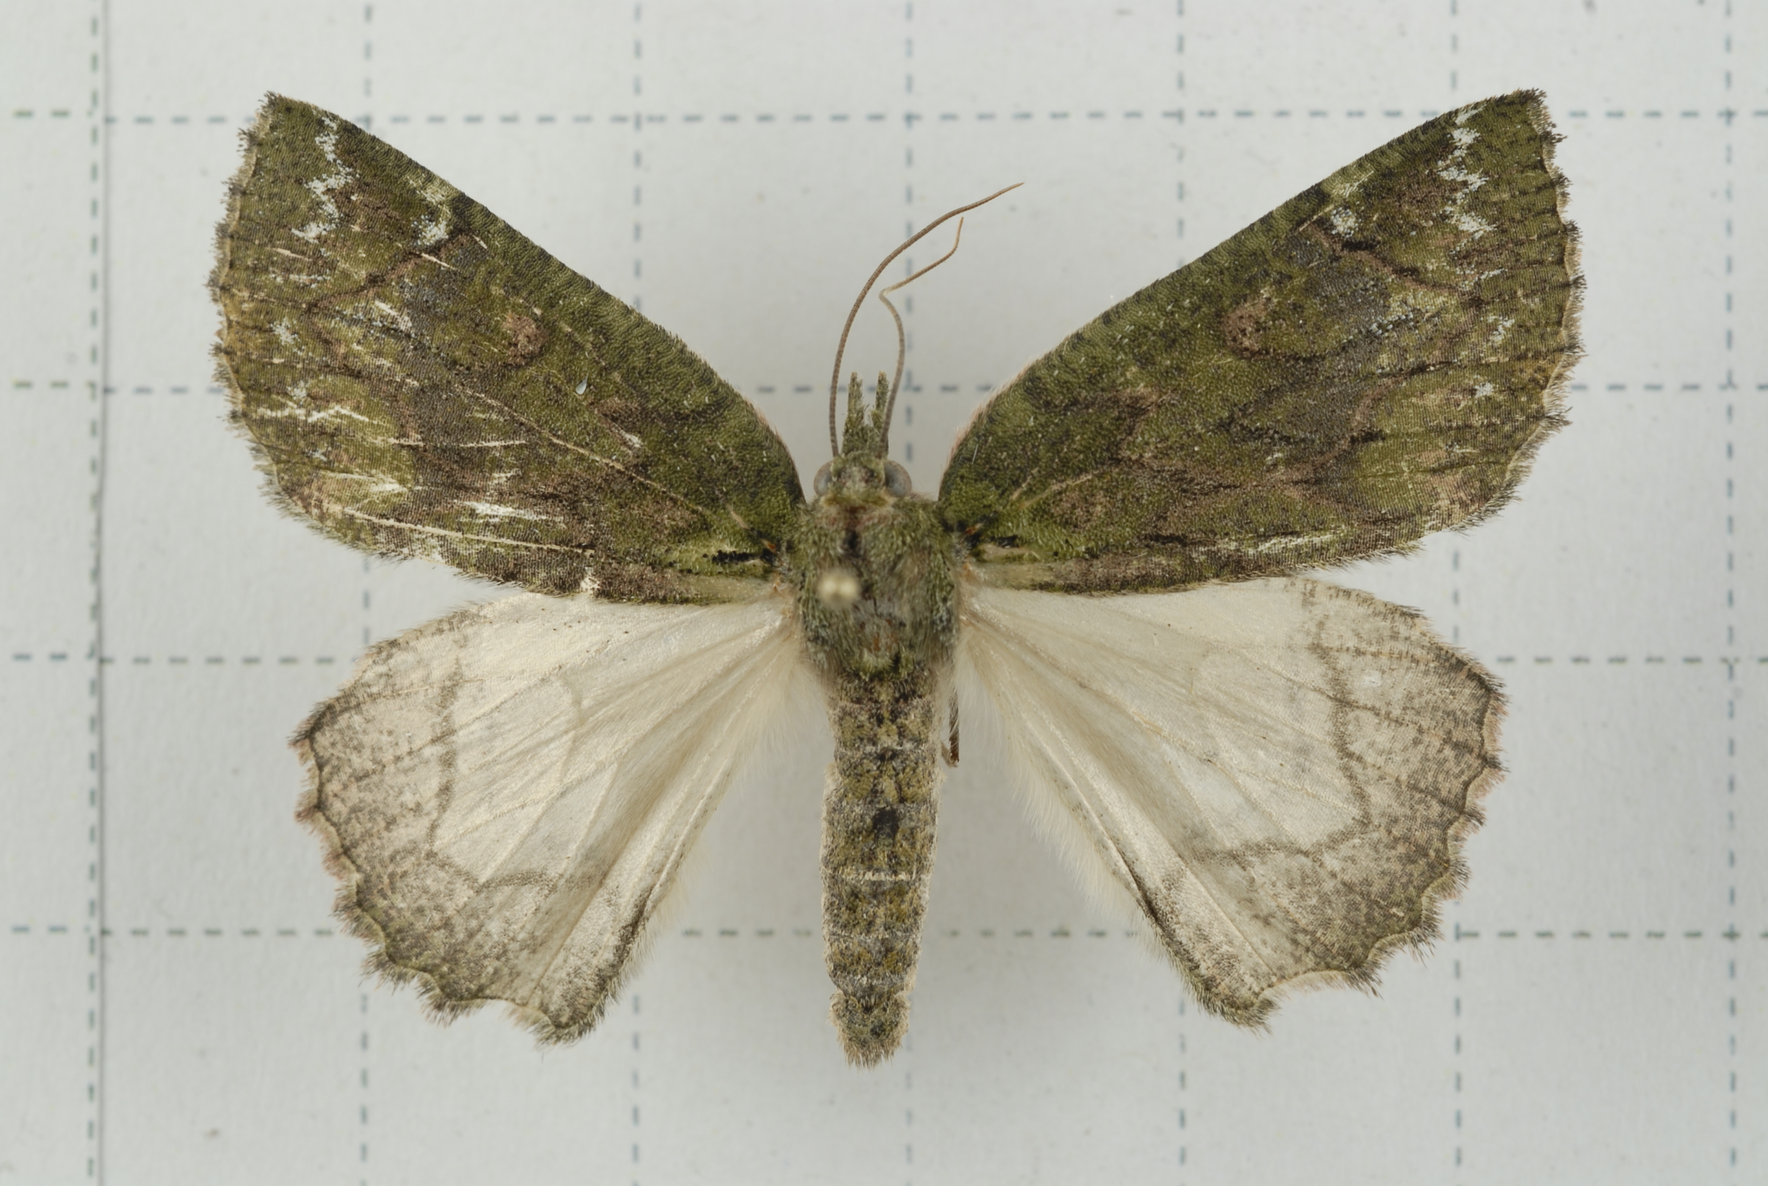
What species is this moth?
Dindica kishidai
